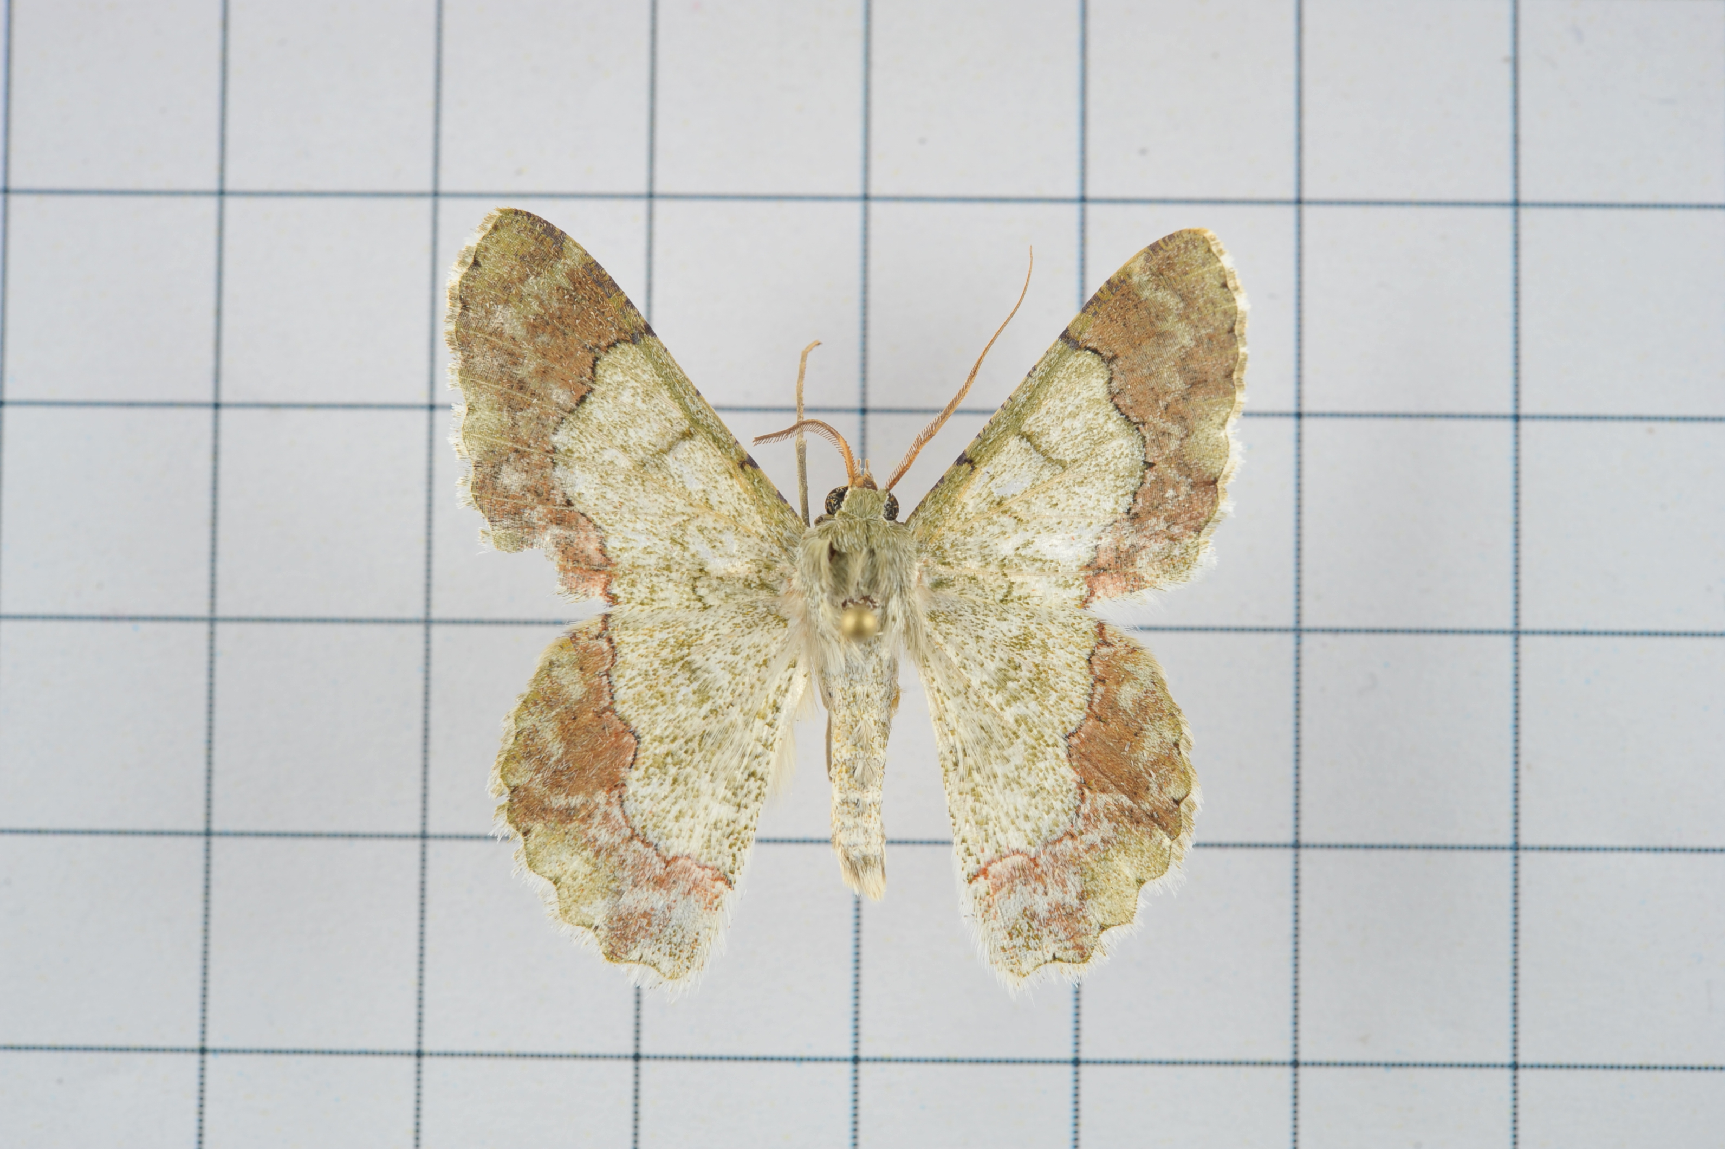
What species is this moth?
Pingasa ruginaria pacifica
